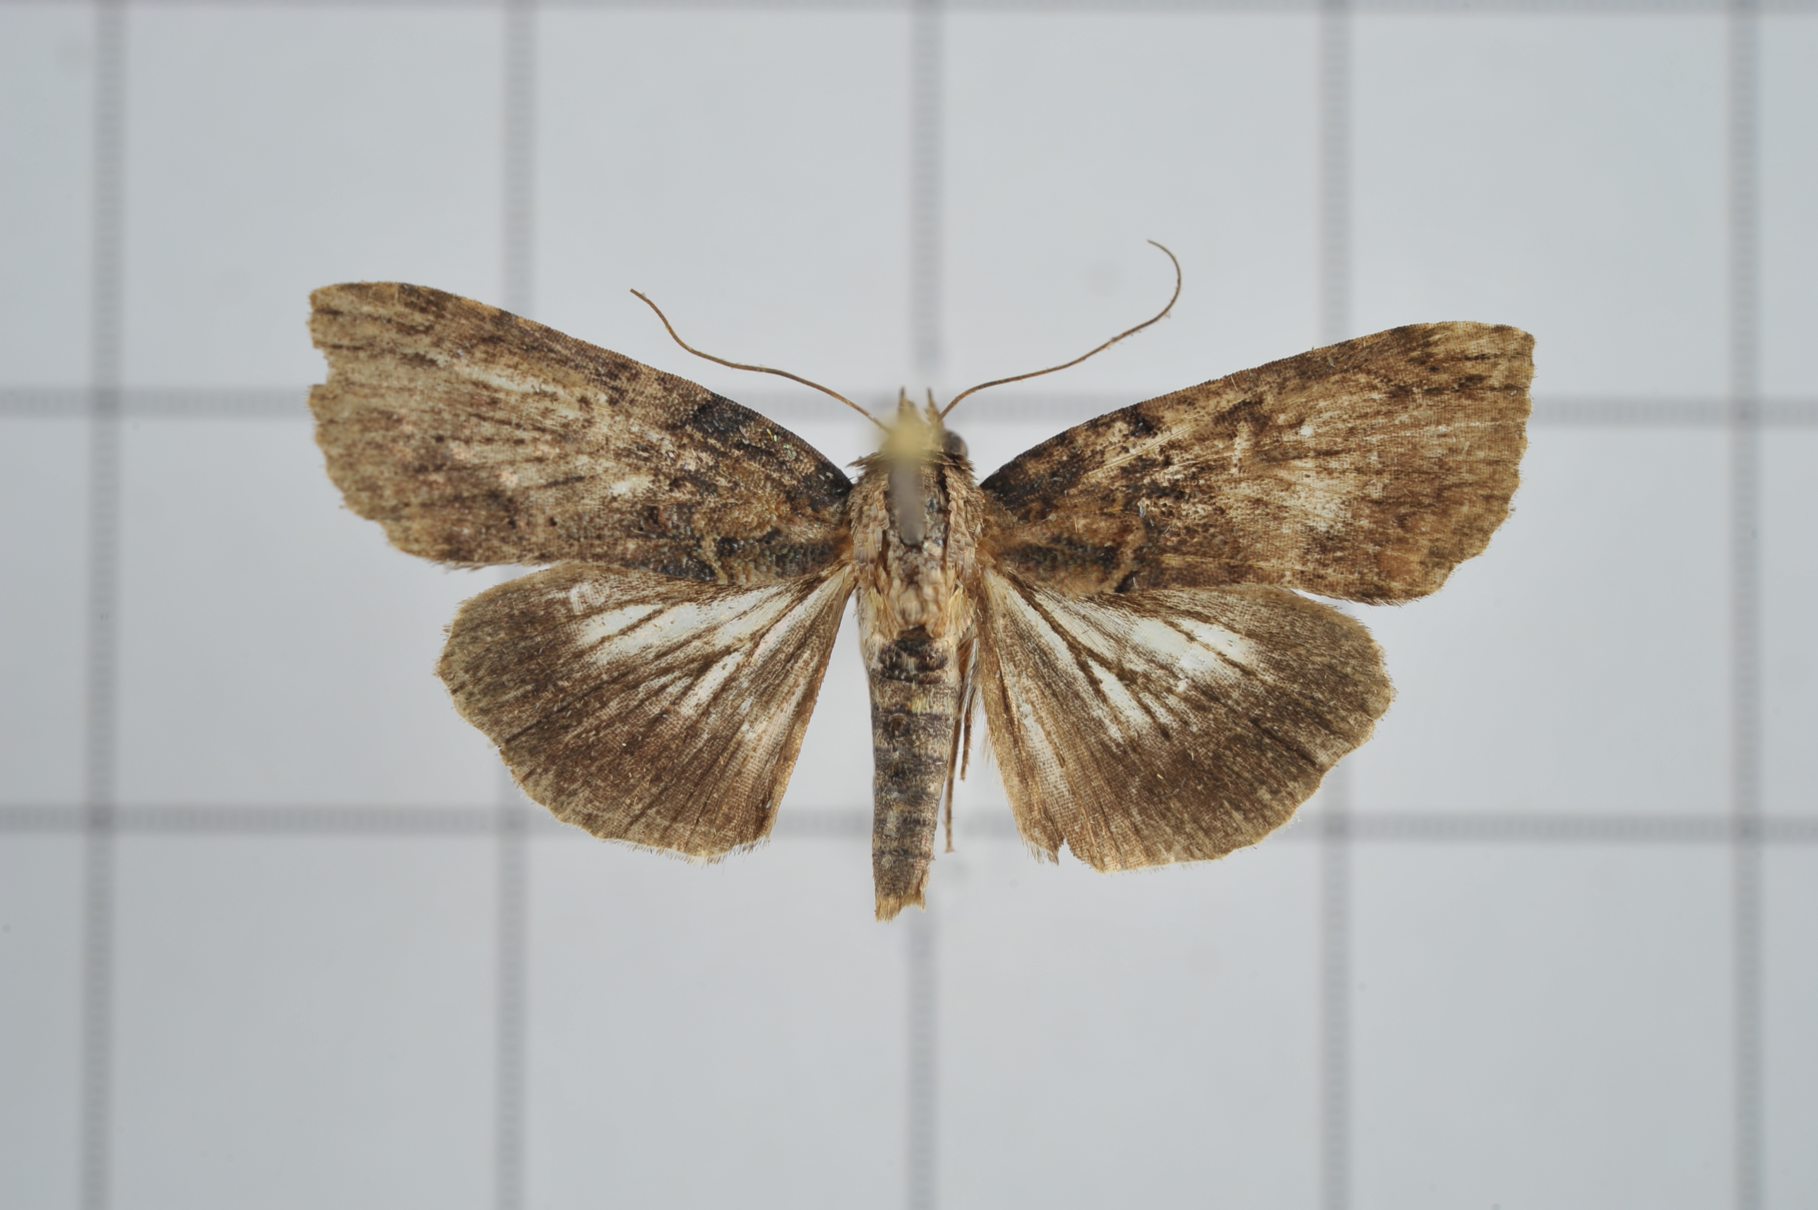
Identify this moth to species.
Lophoptera phaeobasis
